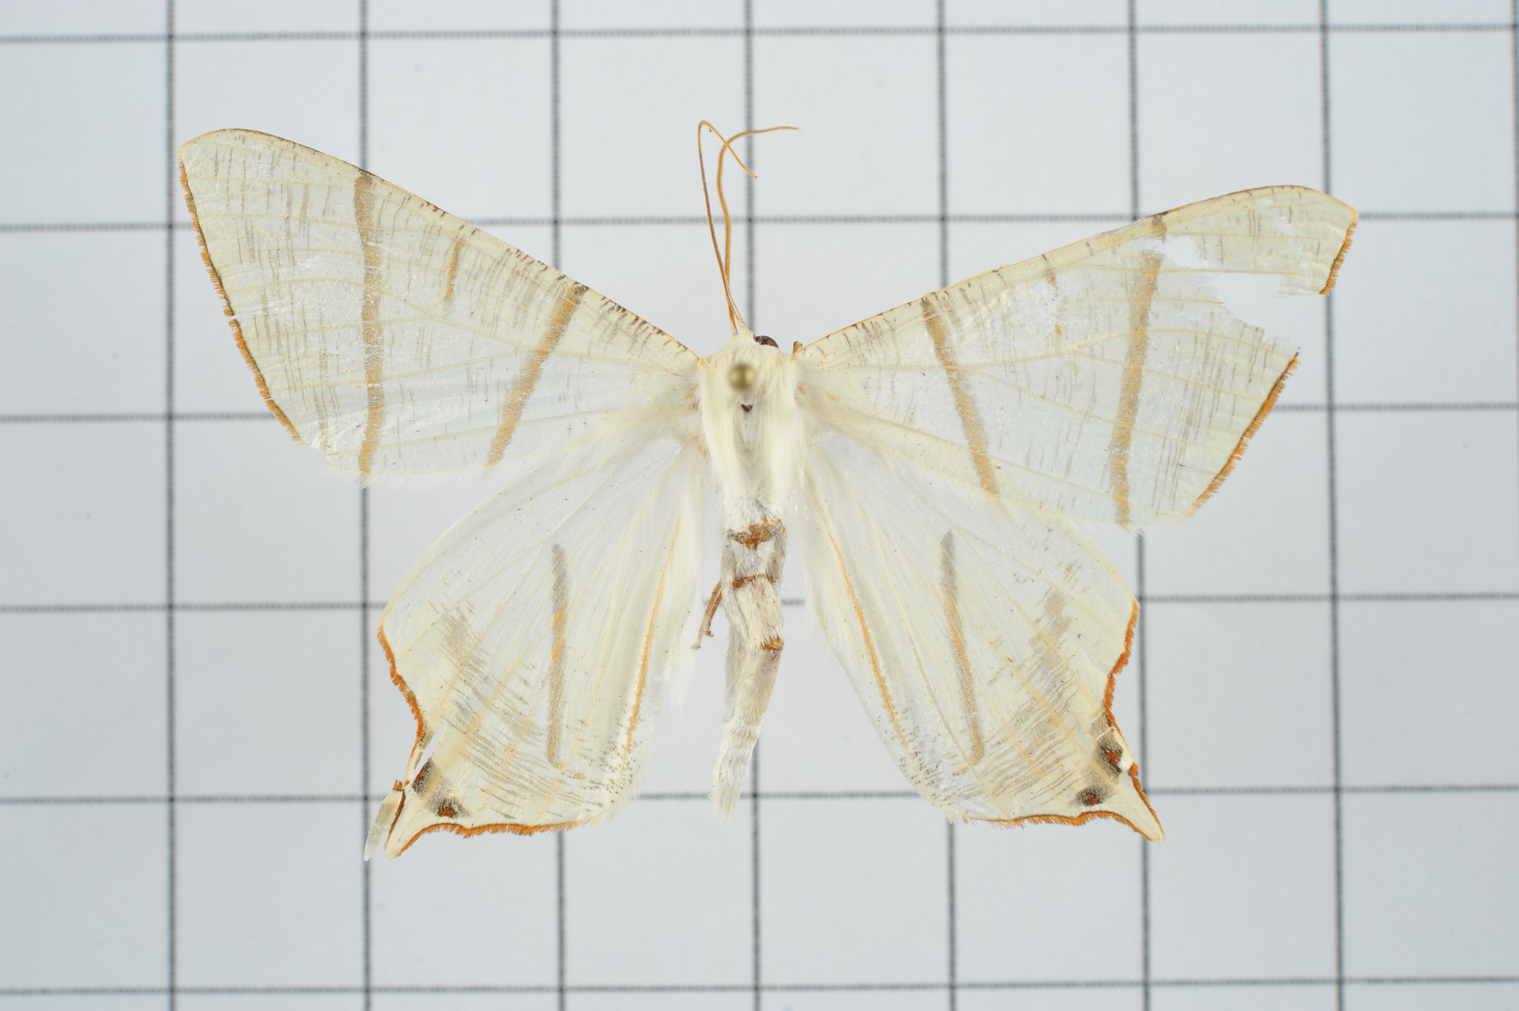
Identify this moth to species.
Ourapteryx yerburii virescens
